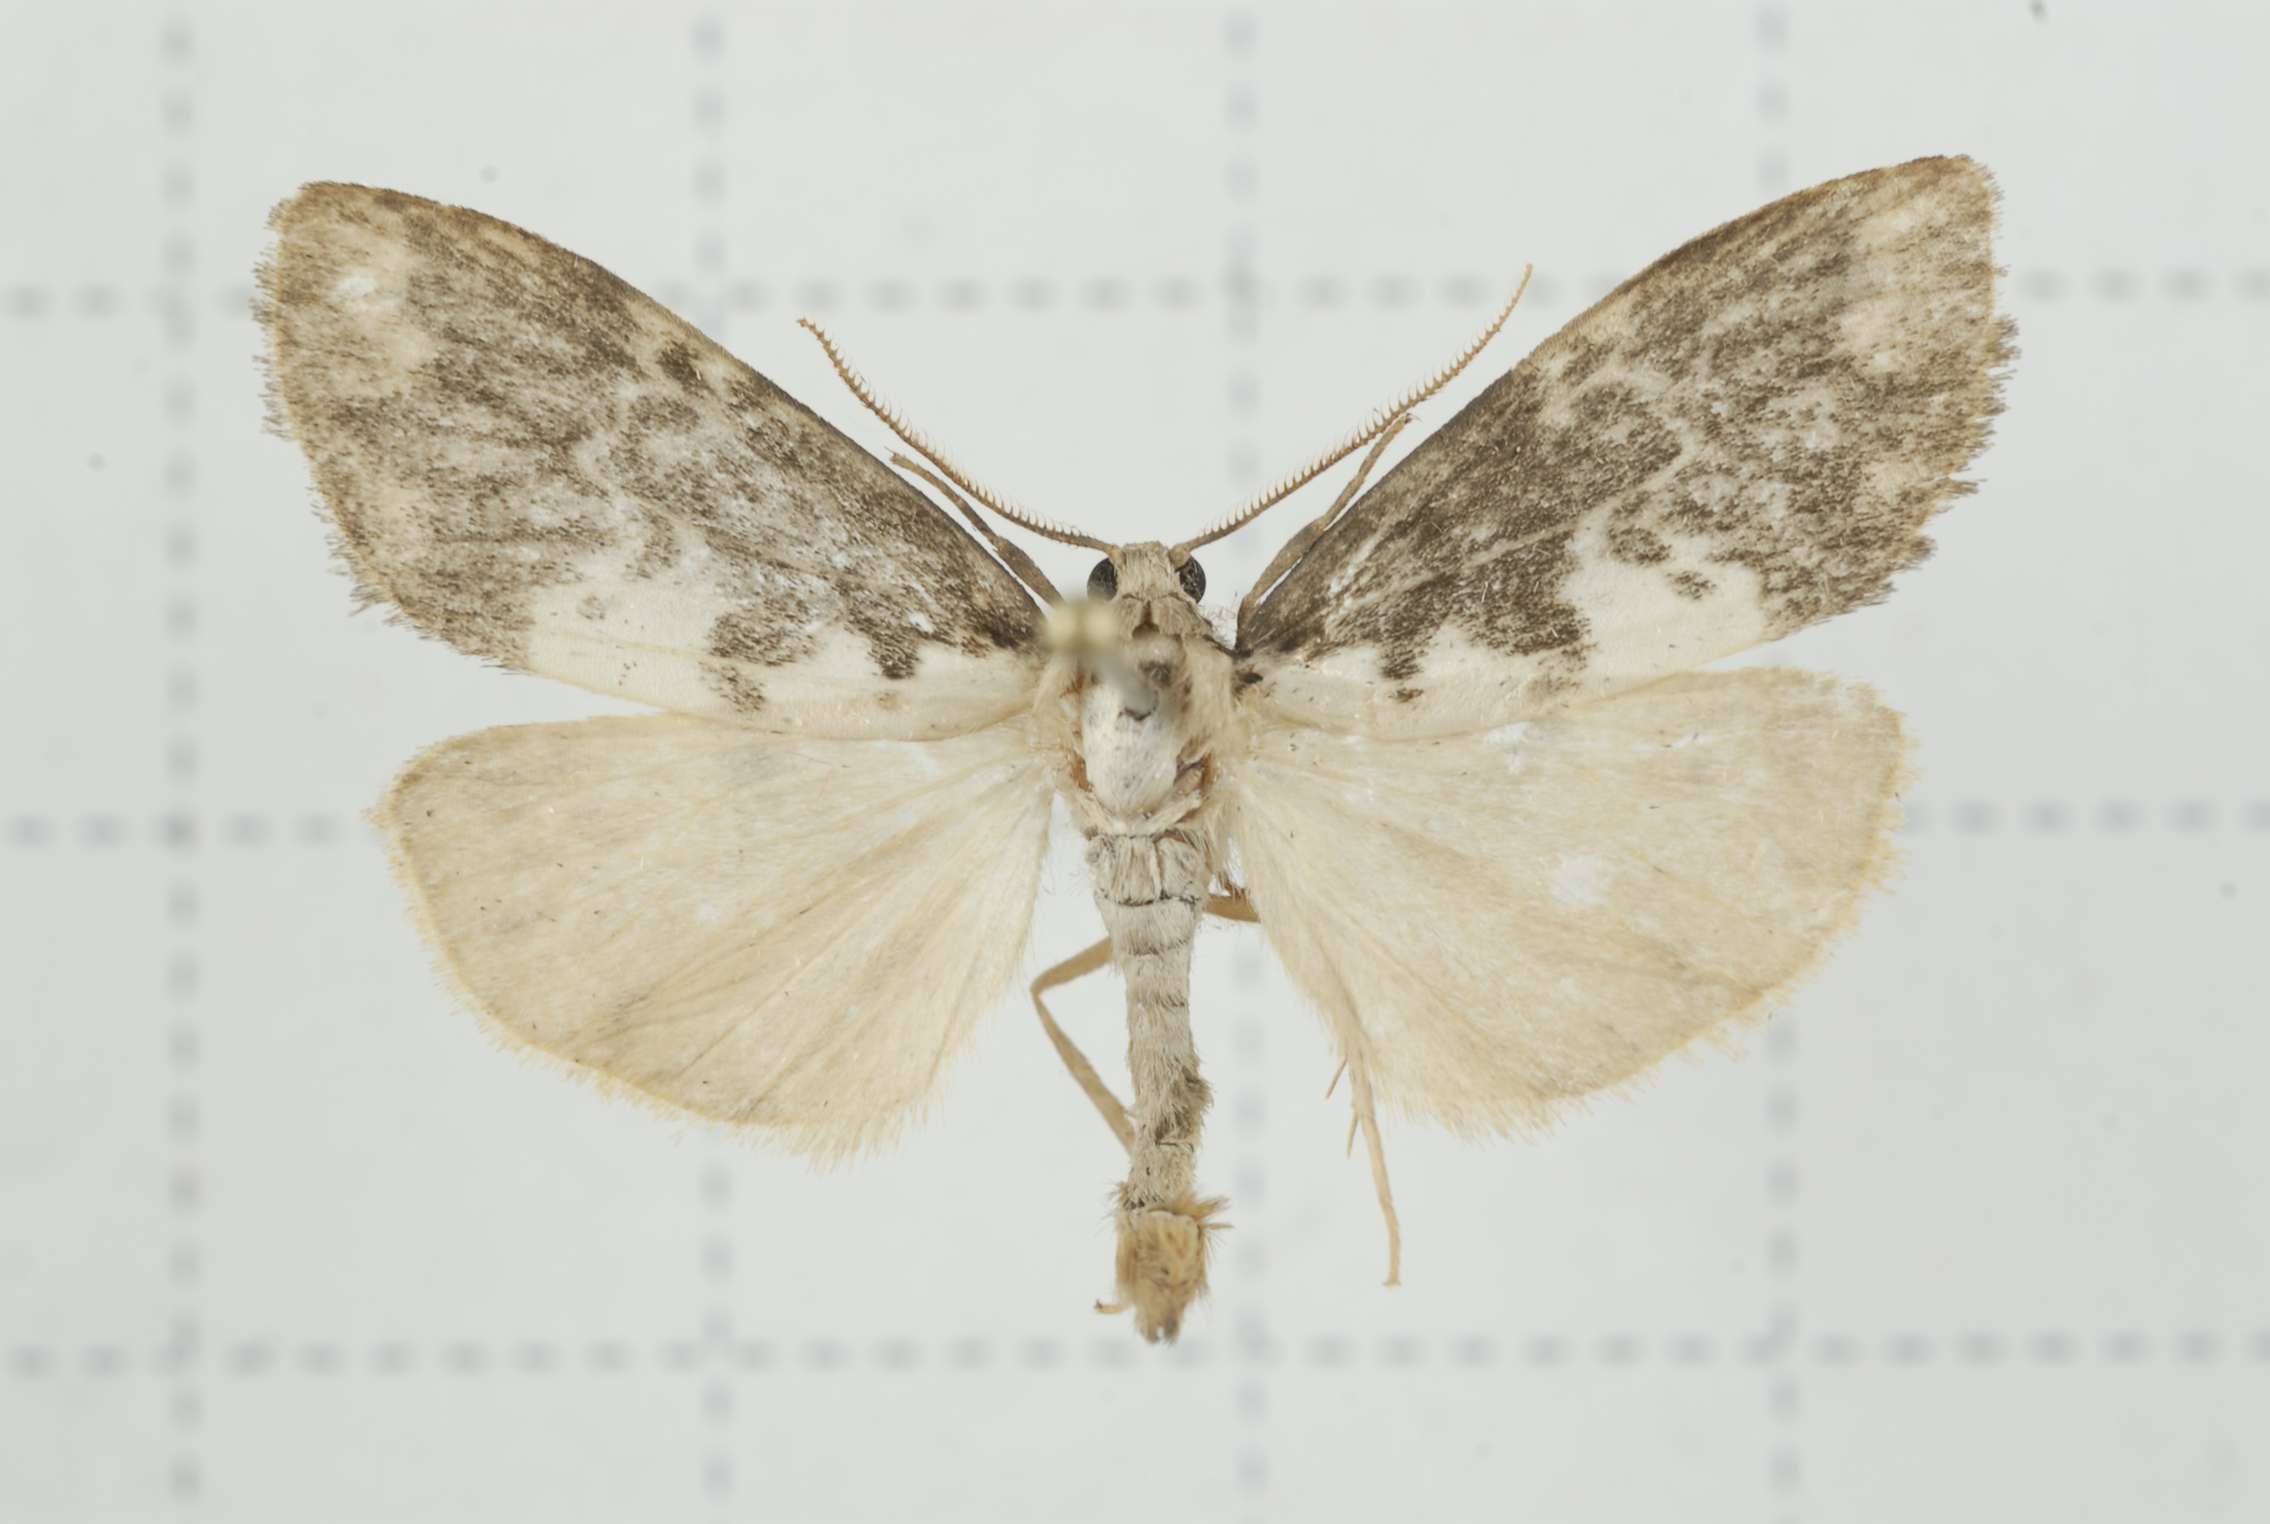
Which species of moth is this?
Barsura albidorsalis
